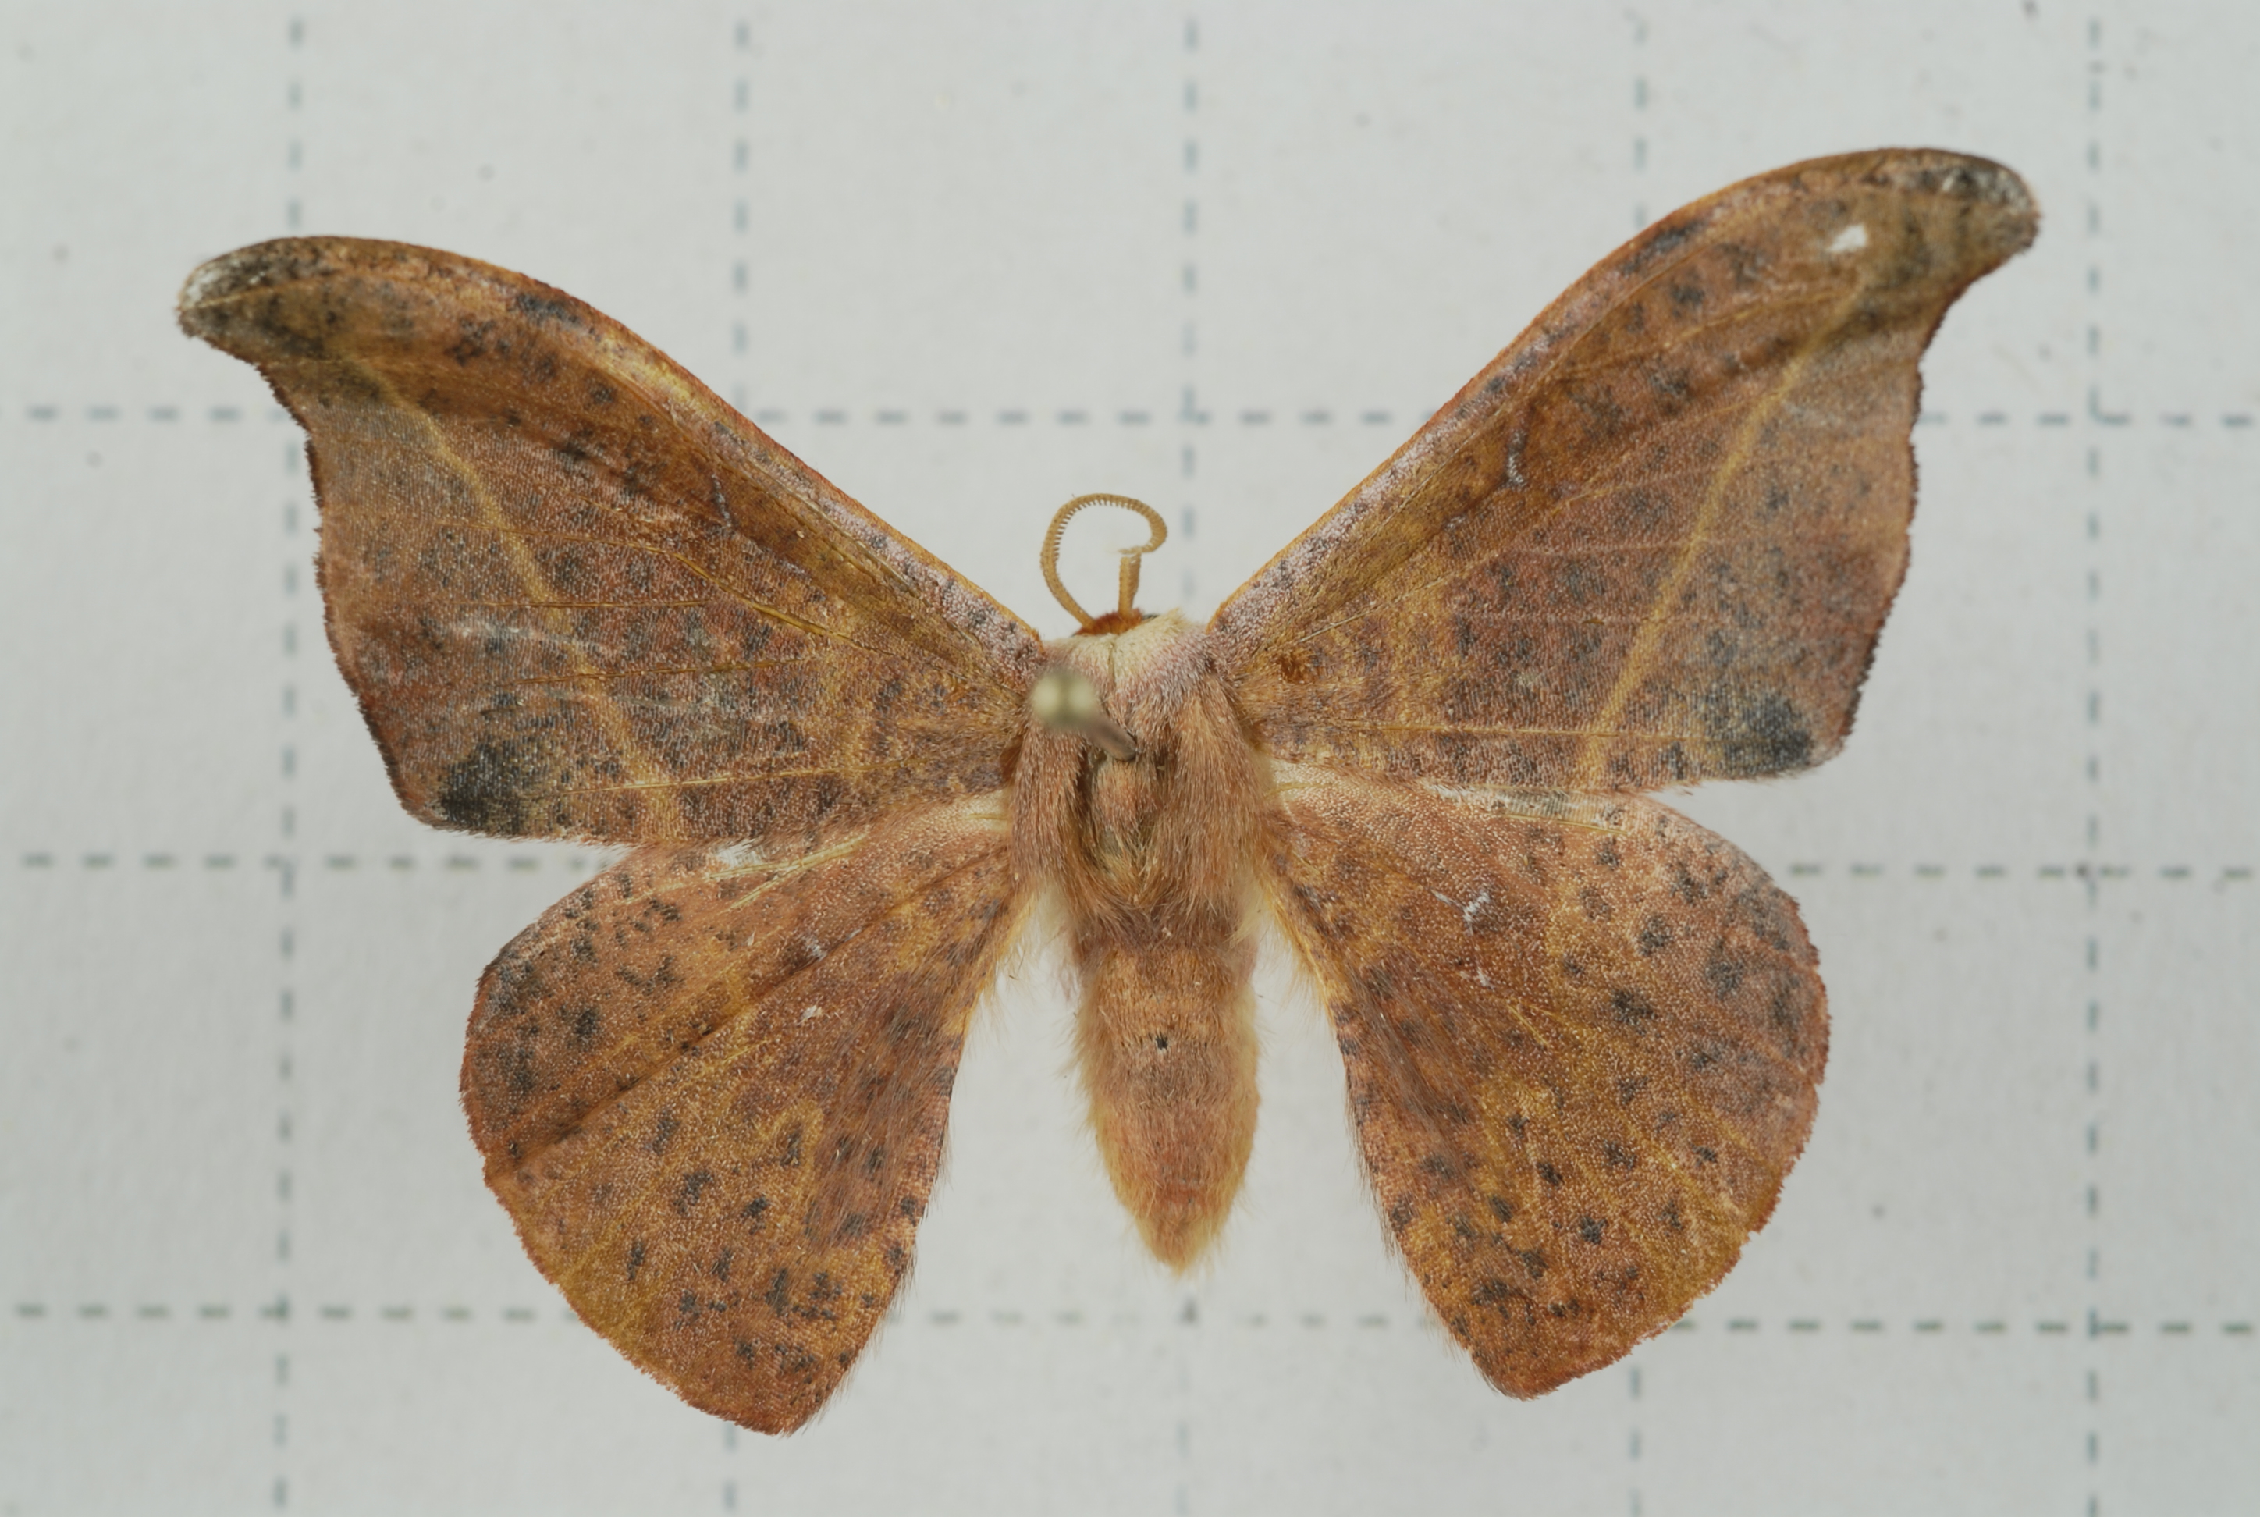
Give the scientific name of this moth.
Oreta extensa
